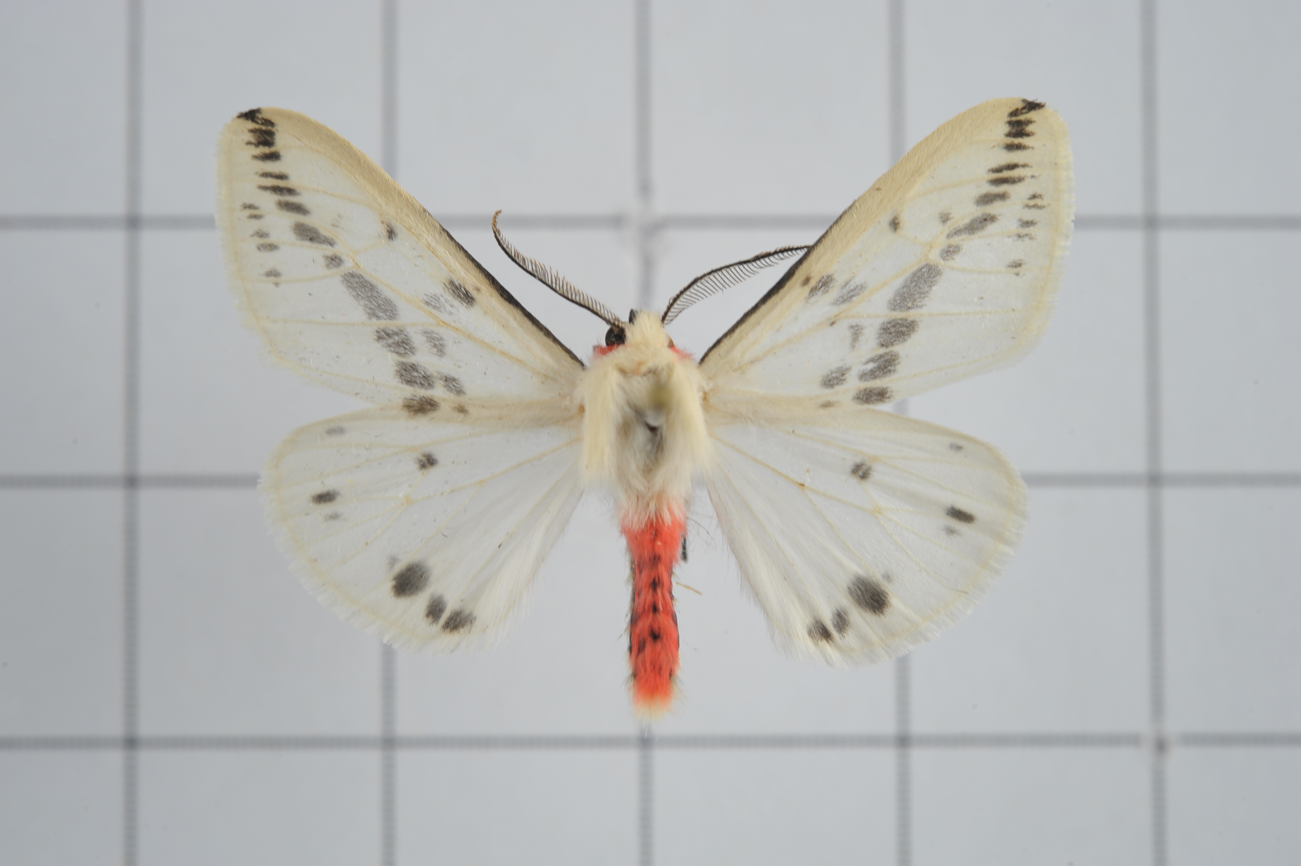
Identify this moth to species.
Lemyra nigricosta
